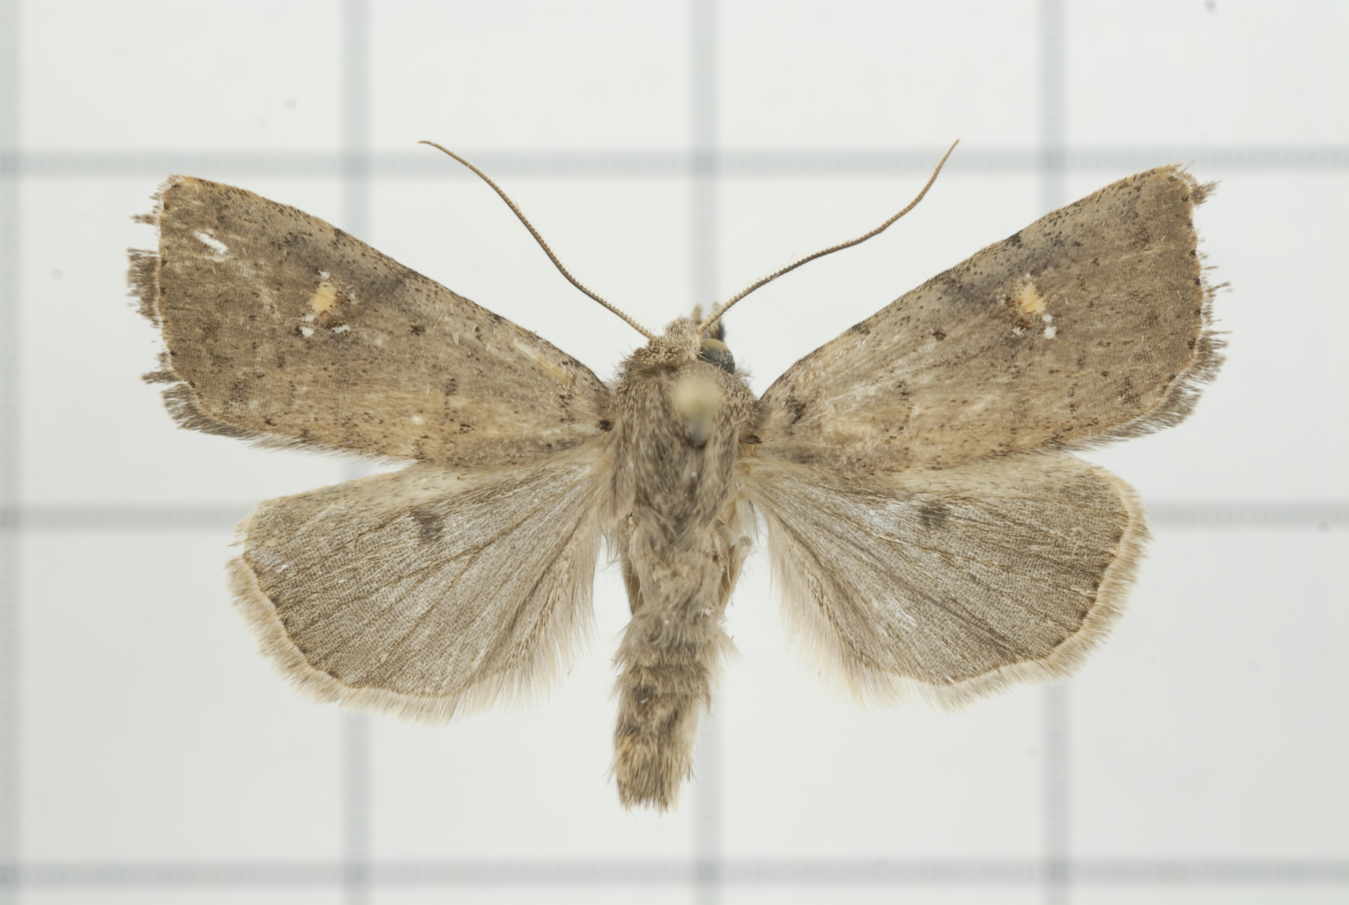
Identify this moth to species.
Athetis taiwanensis
